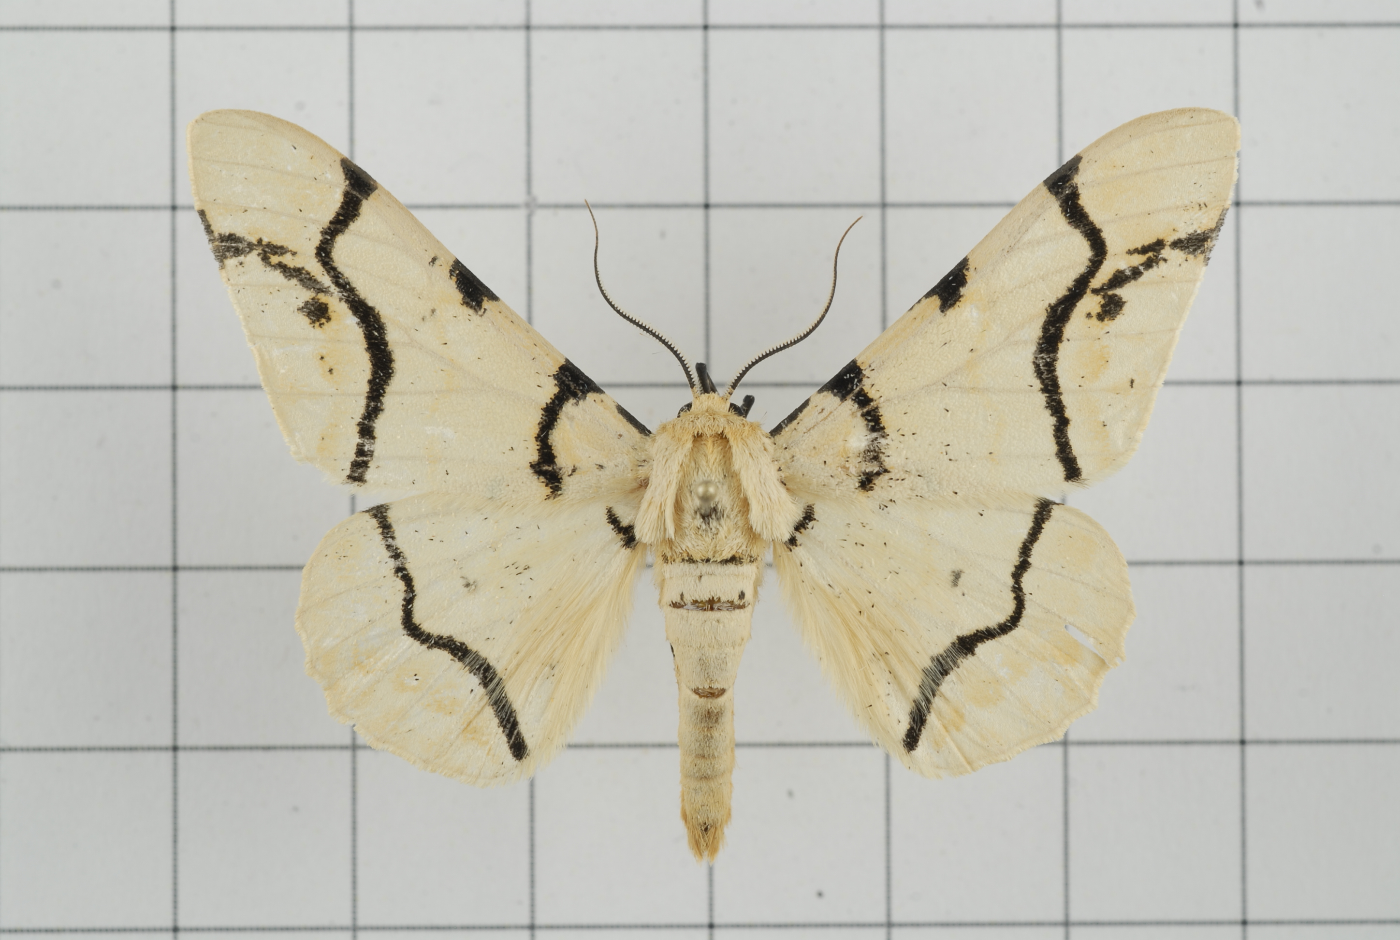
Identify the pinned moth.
Biston perclara
